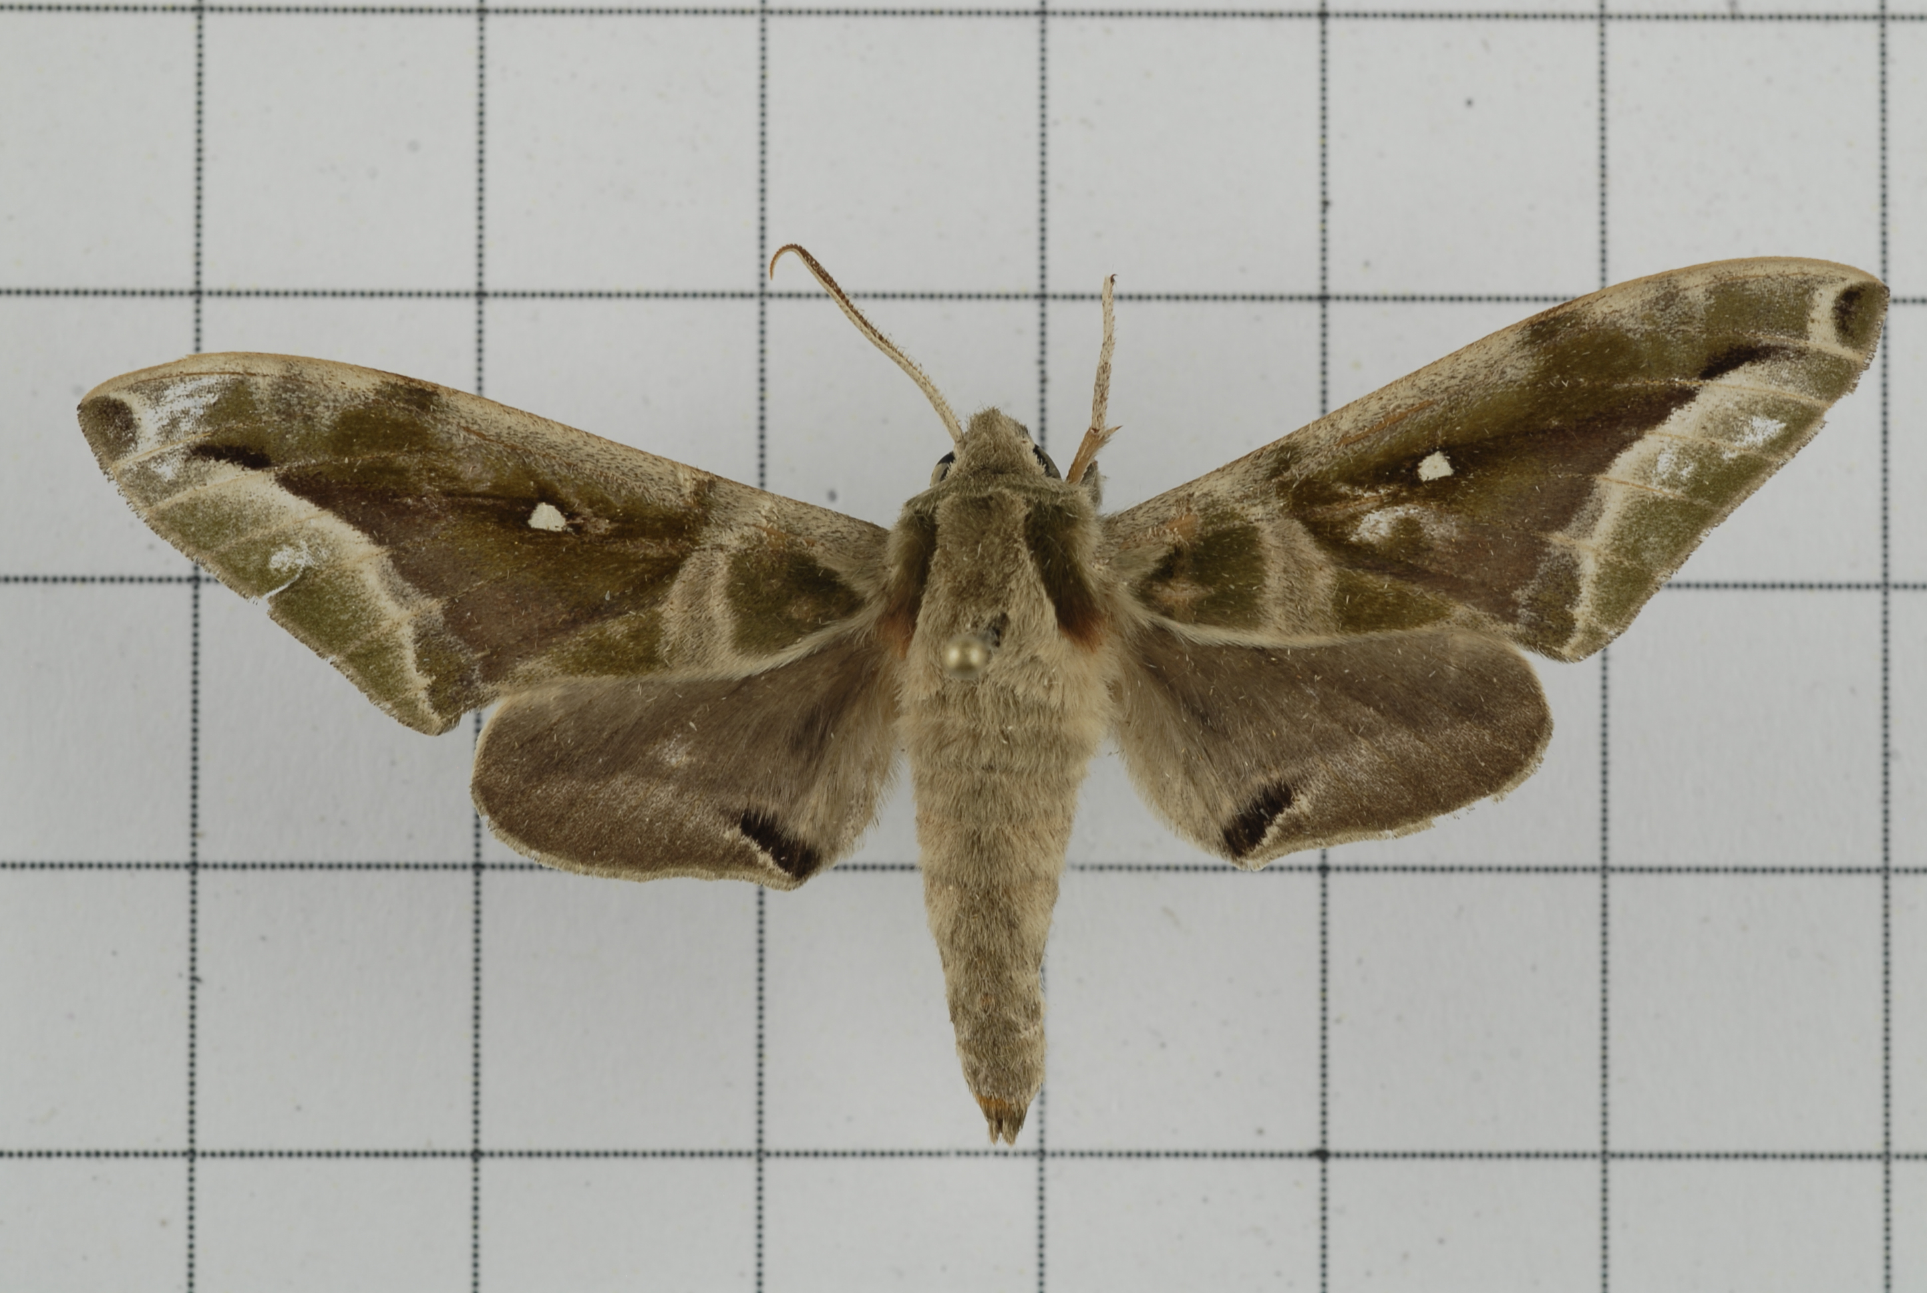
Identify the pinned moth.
Parum colligata
